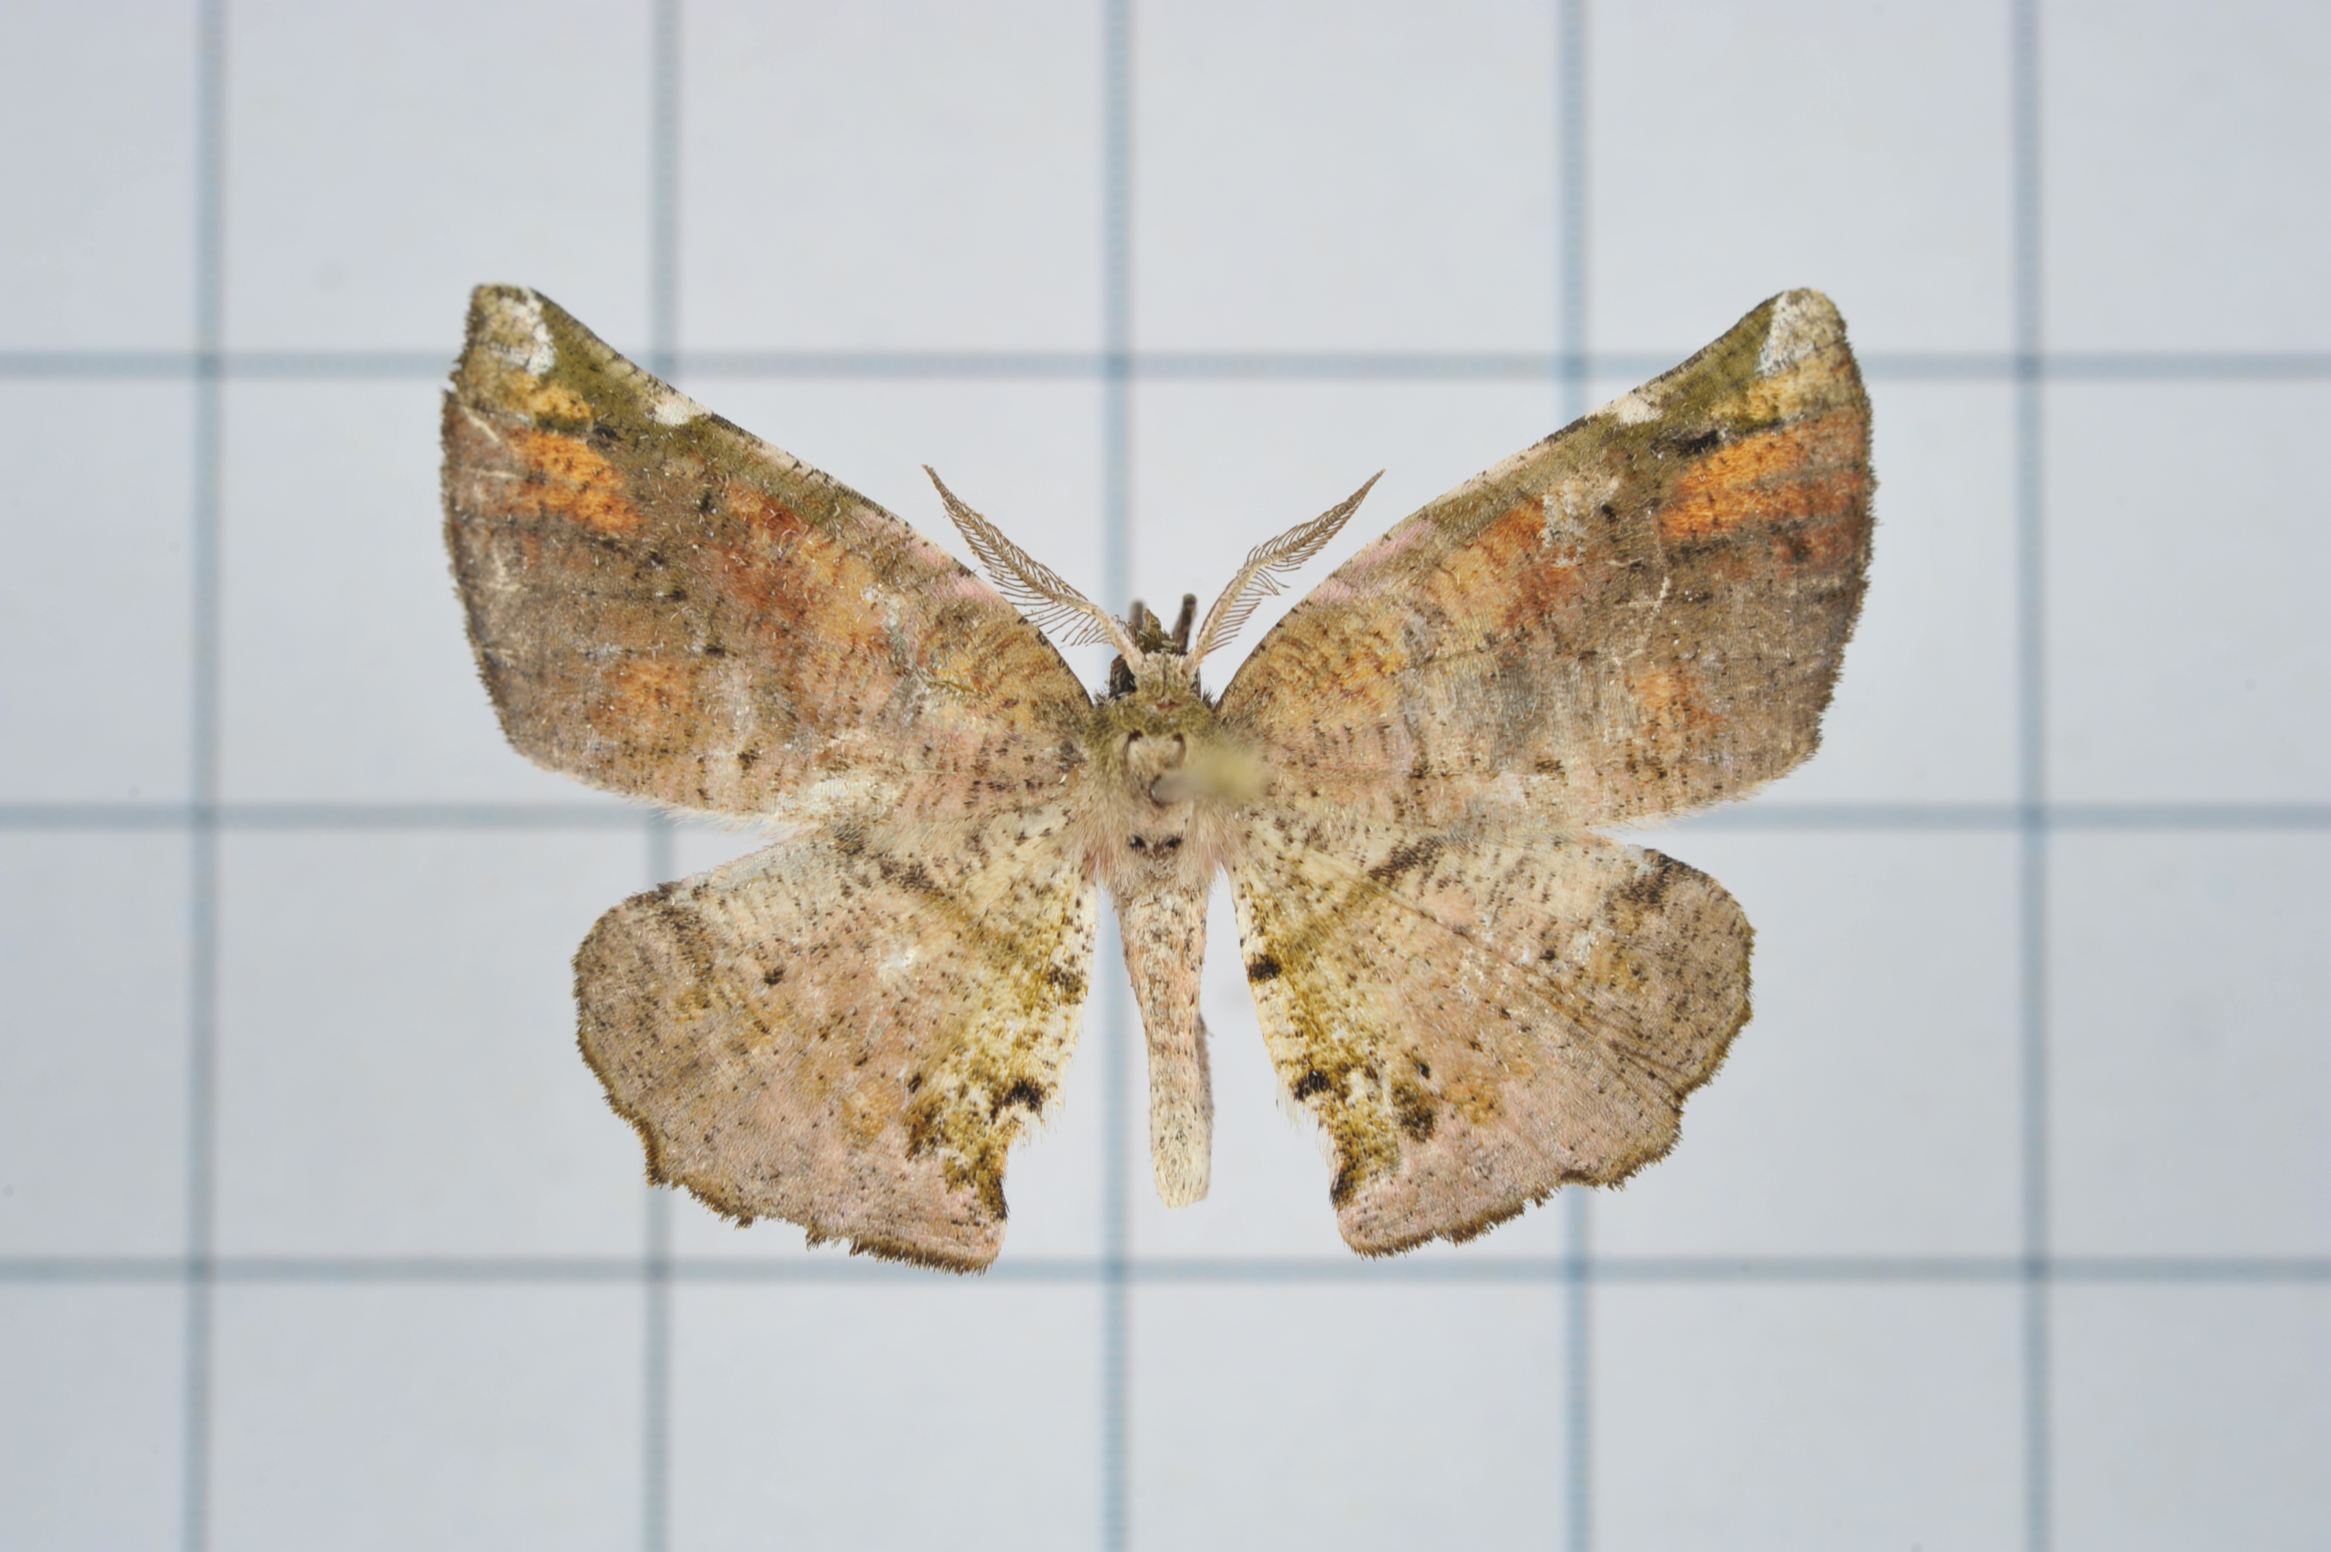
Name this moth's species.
Agaraeus discolor
